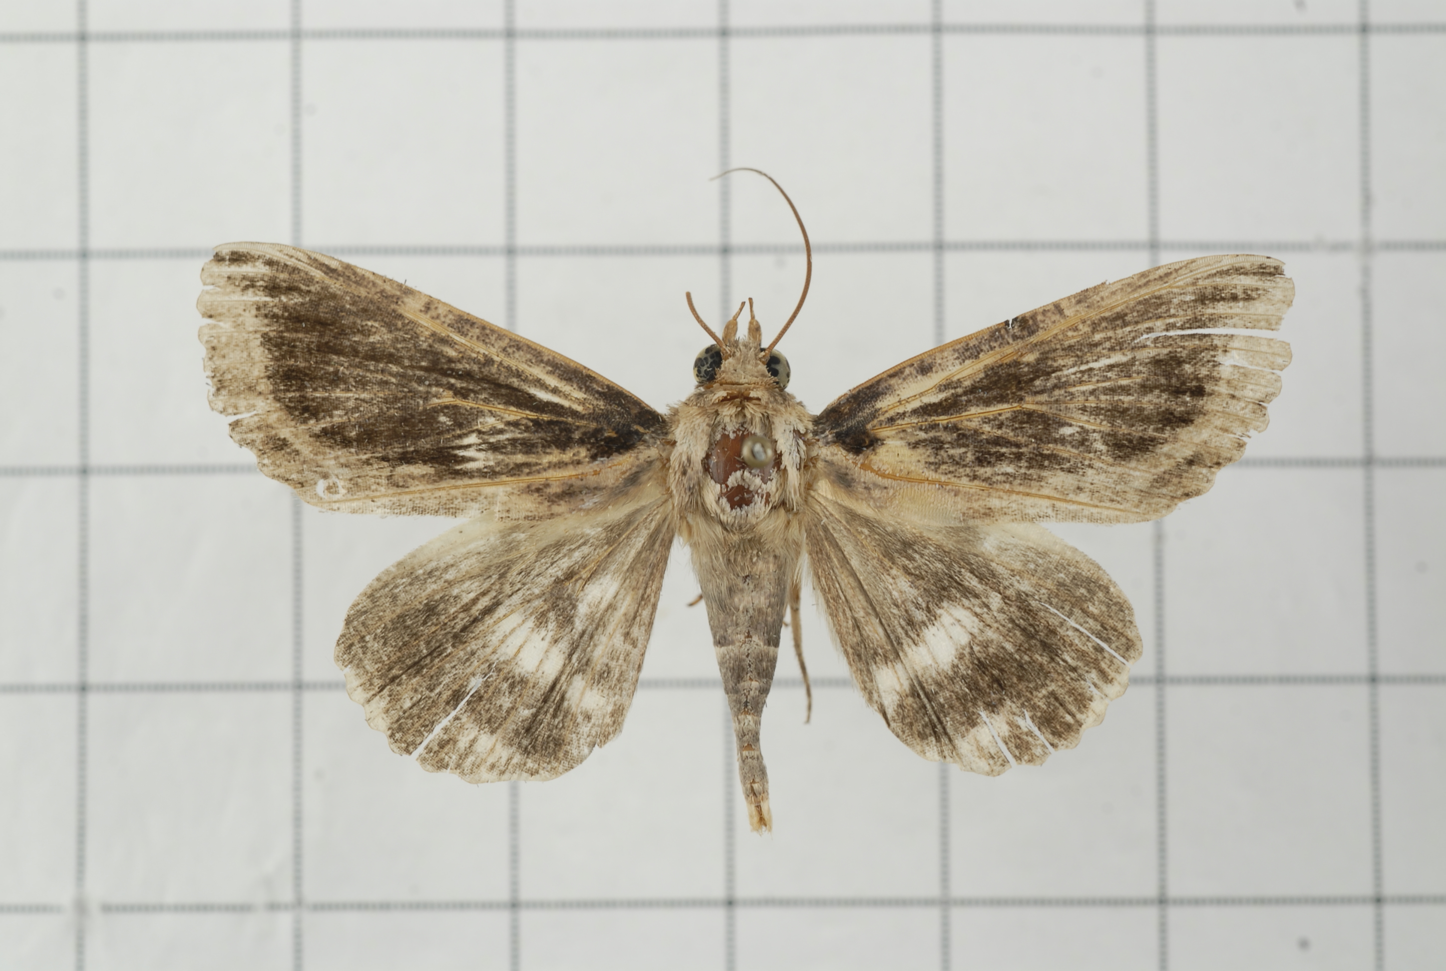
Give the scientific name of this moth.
Ercheia cyllaria
